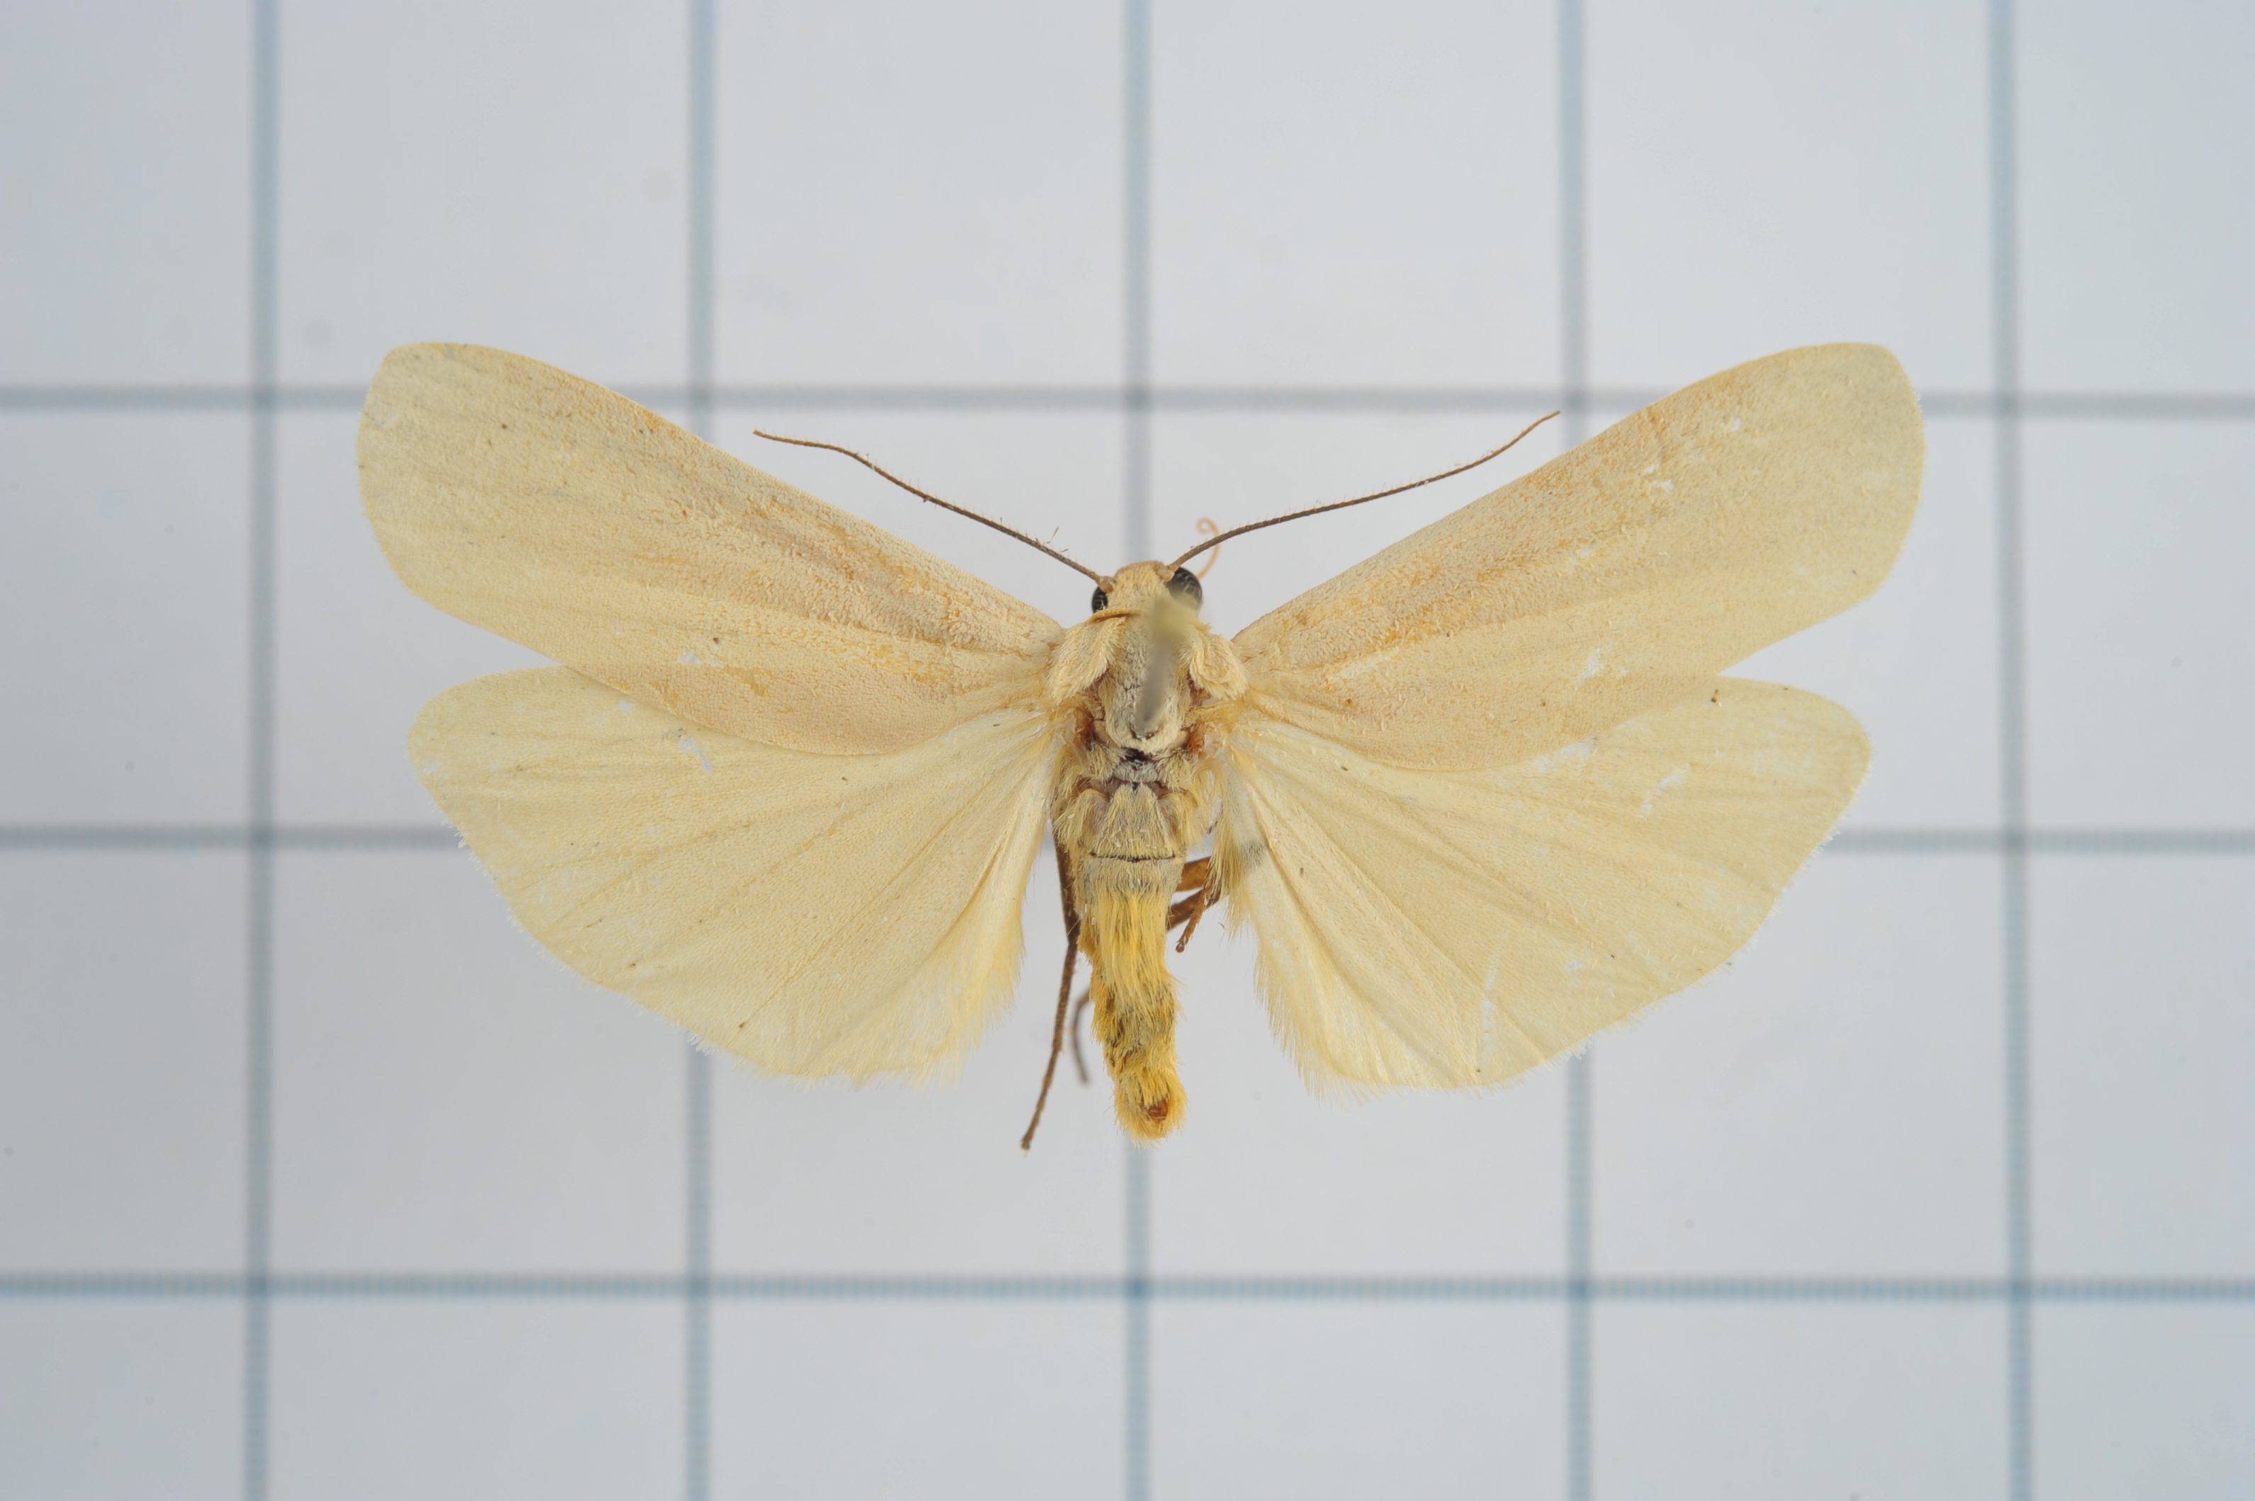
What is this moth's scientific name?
Eilema ranrunensis
